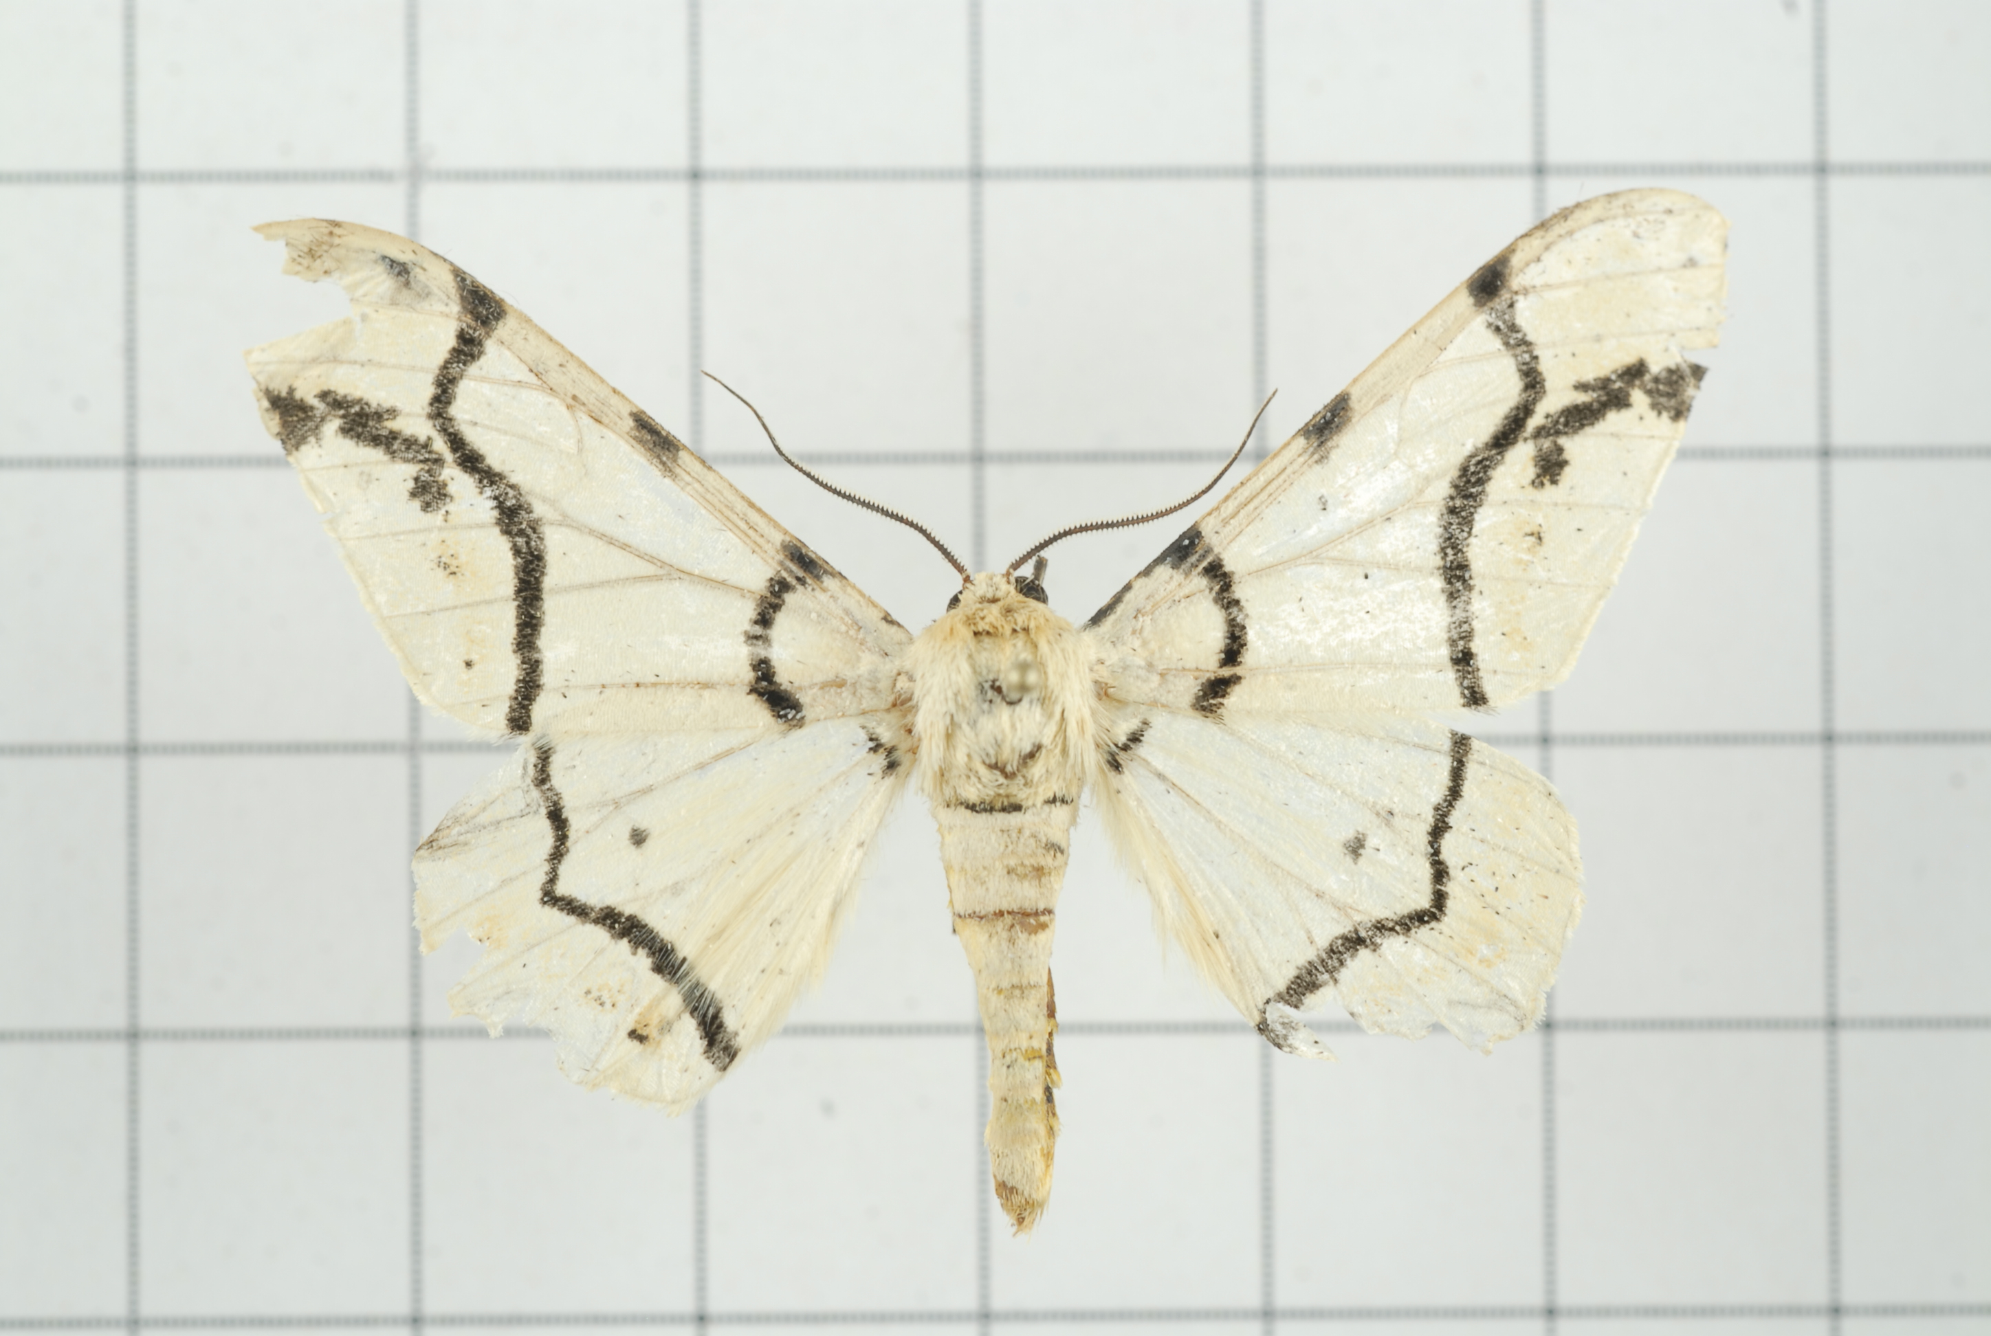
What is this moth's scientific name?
Biston perclara
